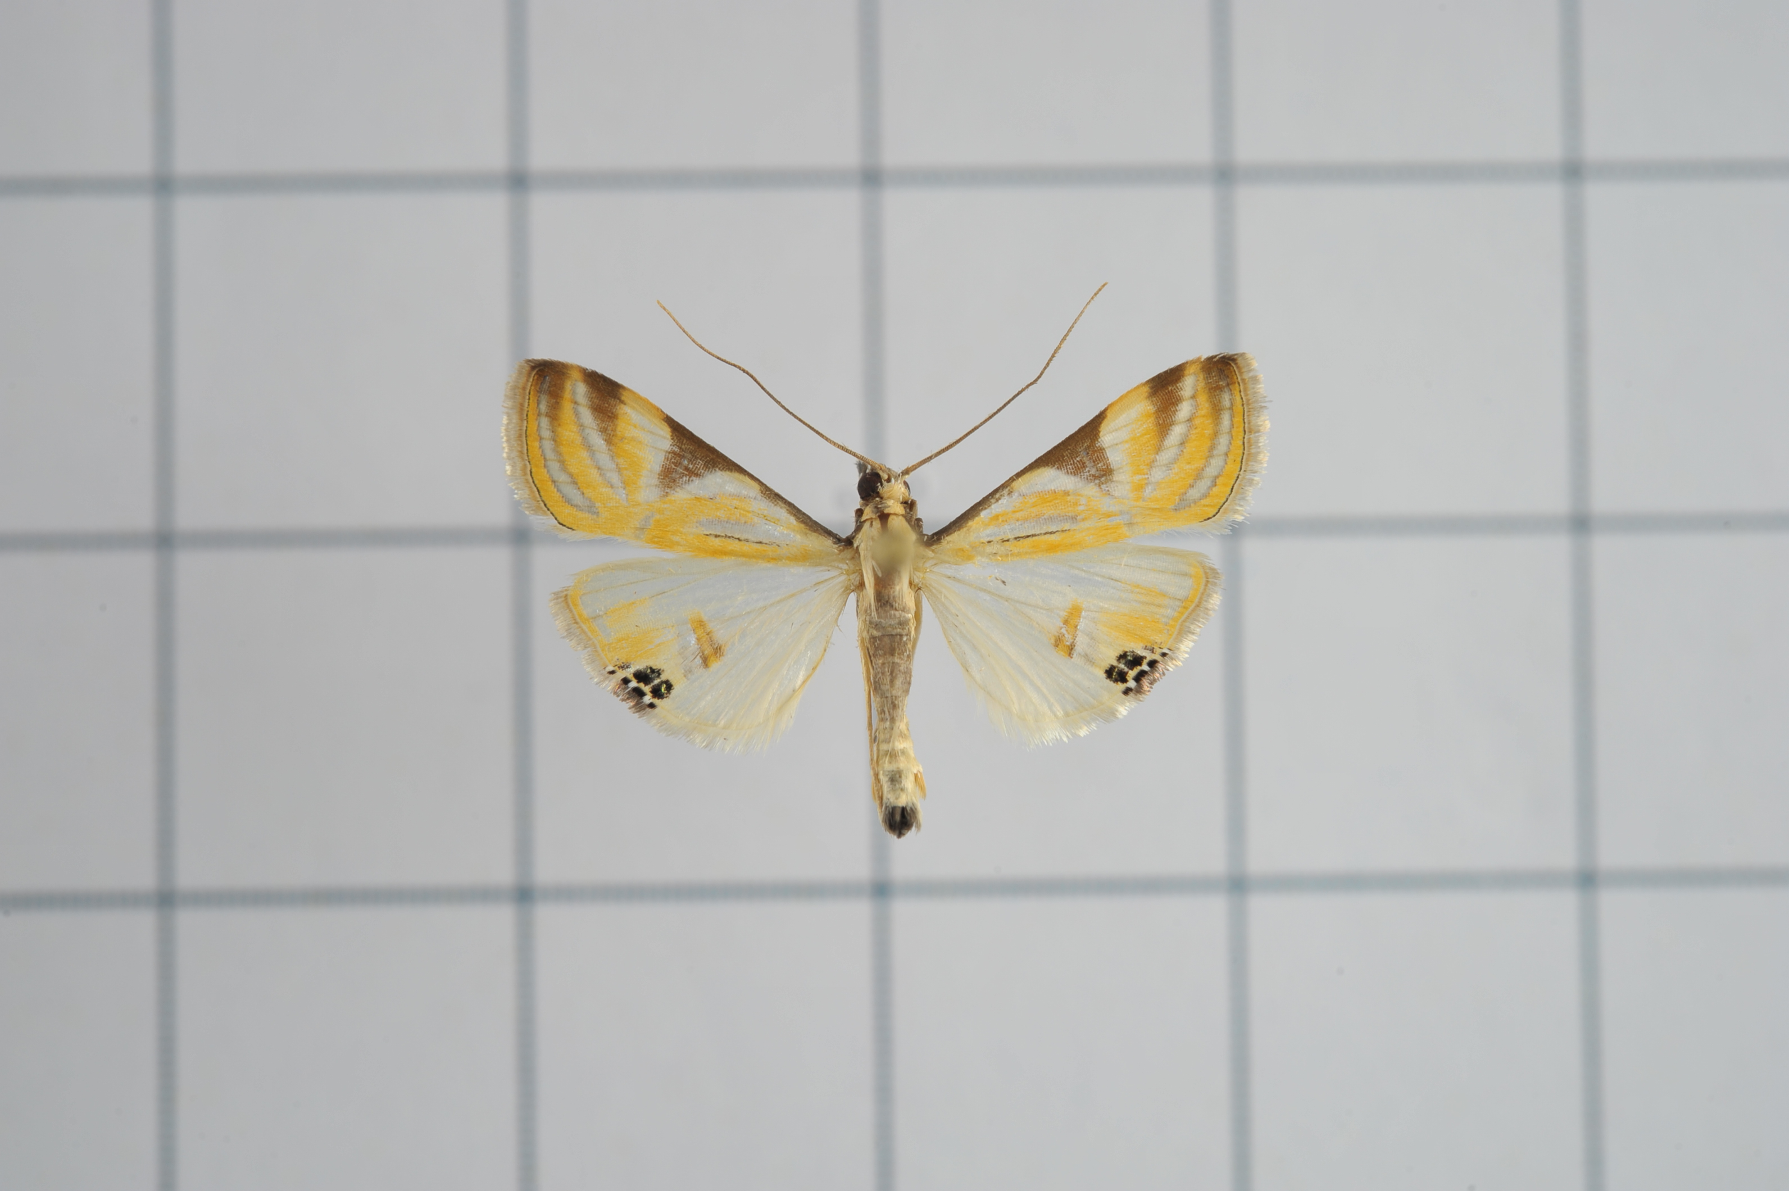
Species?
Talanga sexpunctalis
